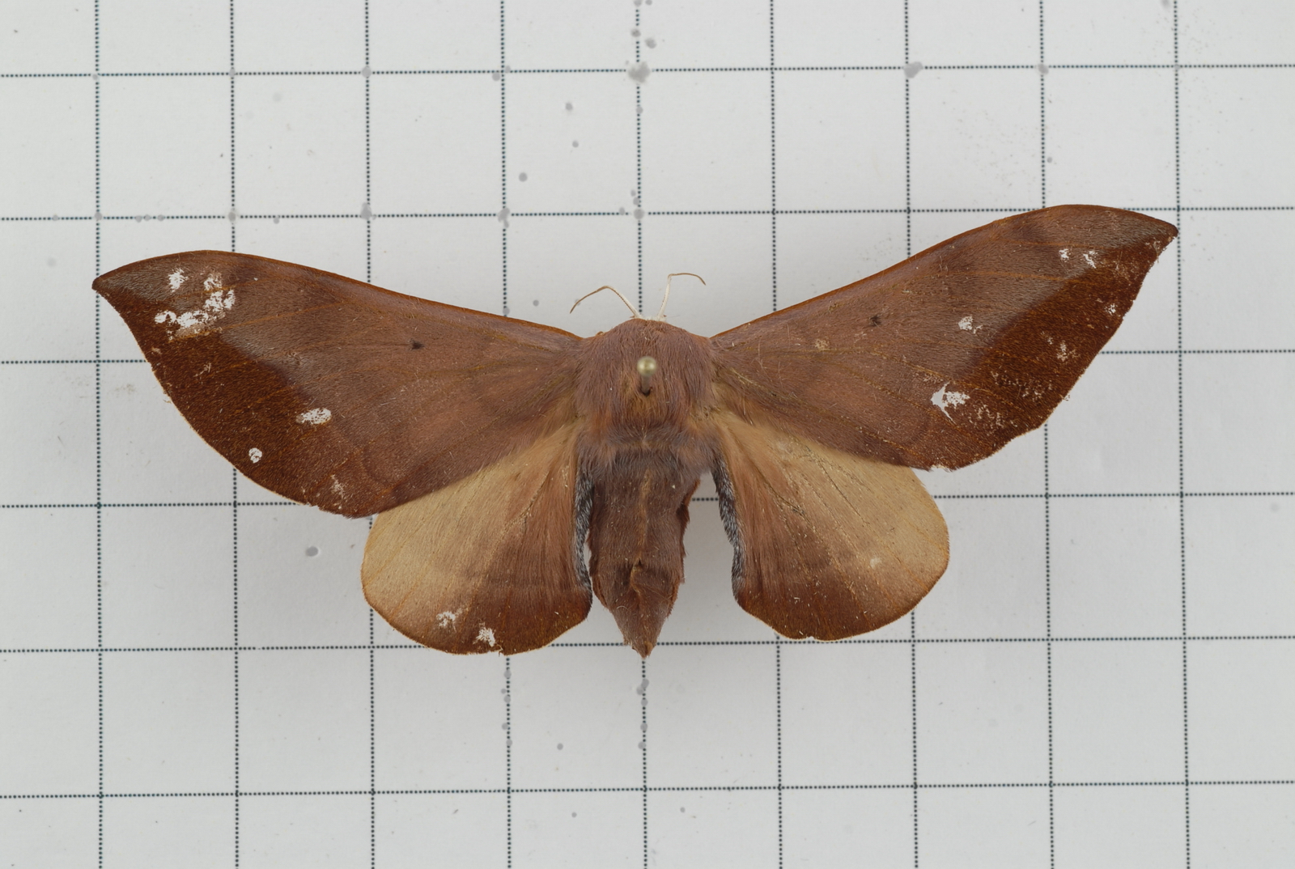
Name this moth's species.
Smerkata fusca
